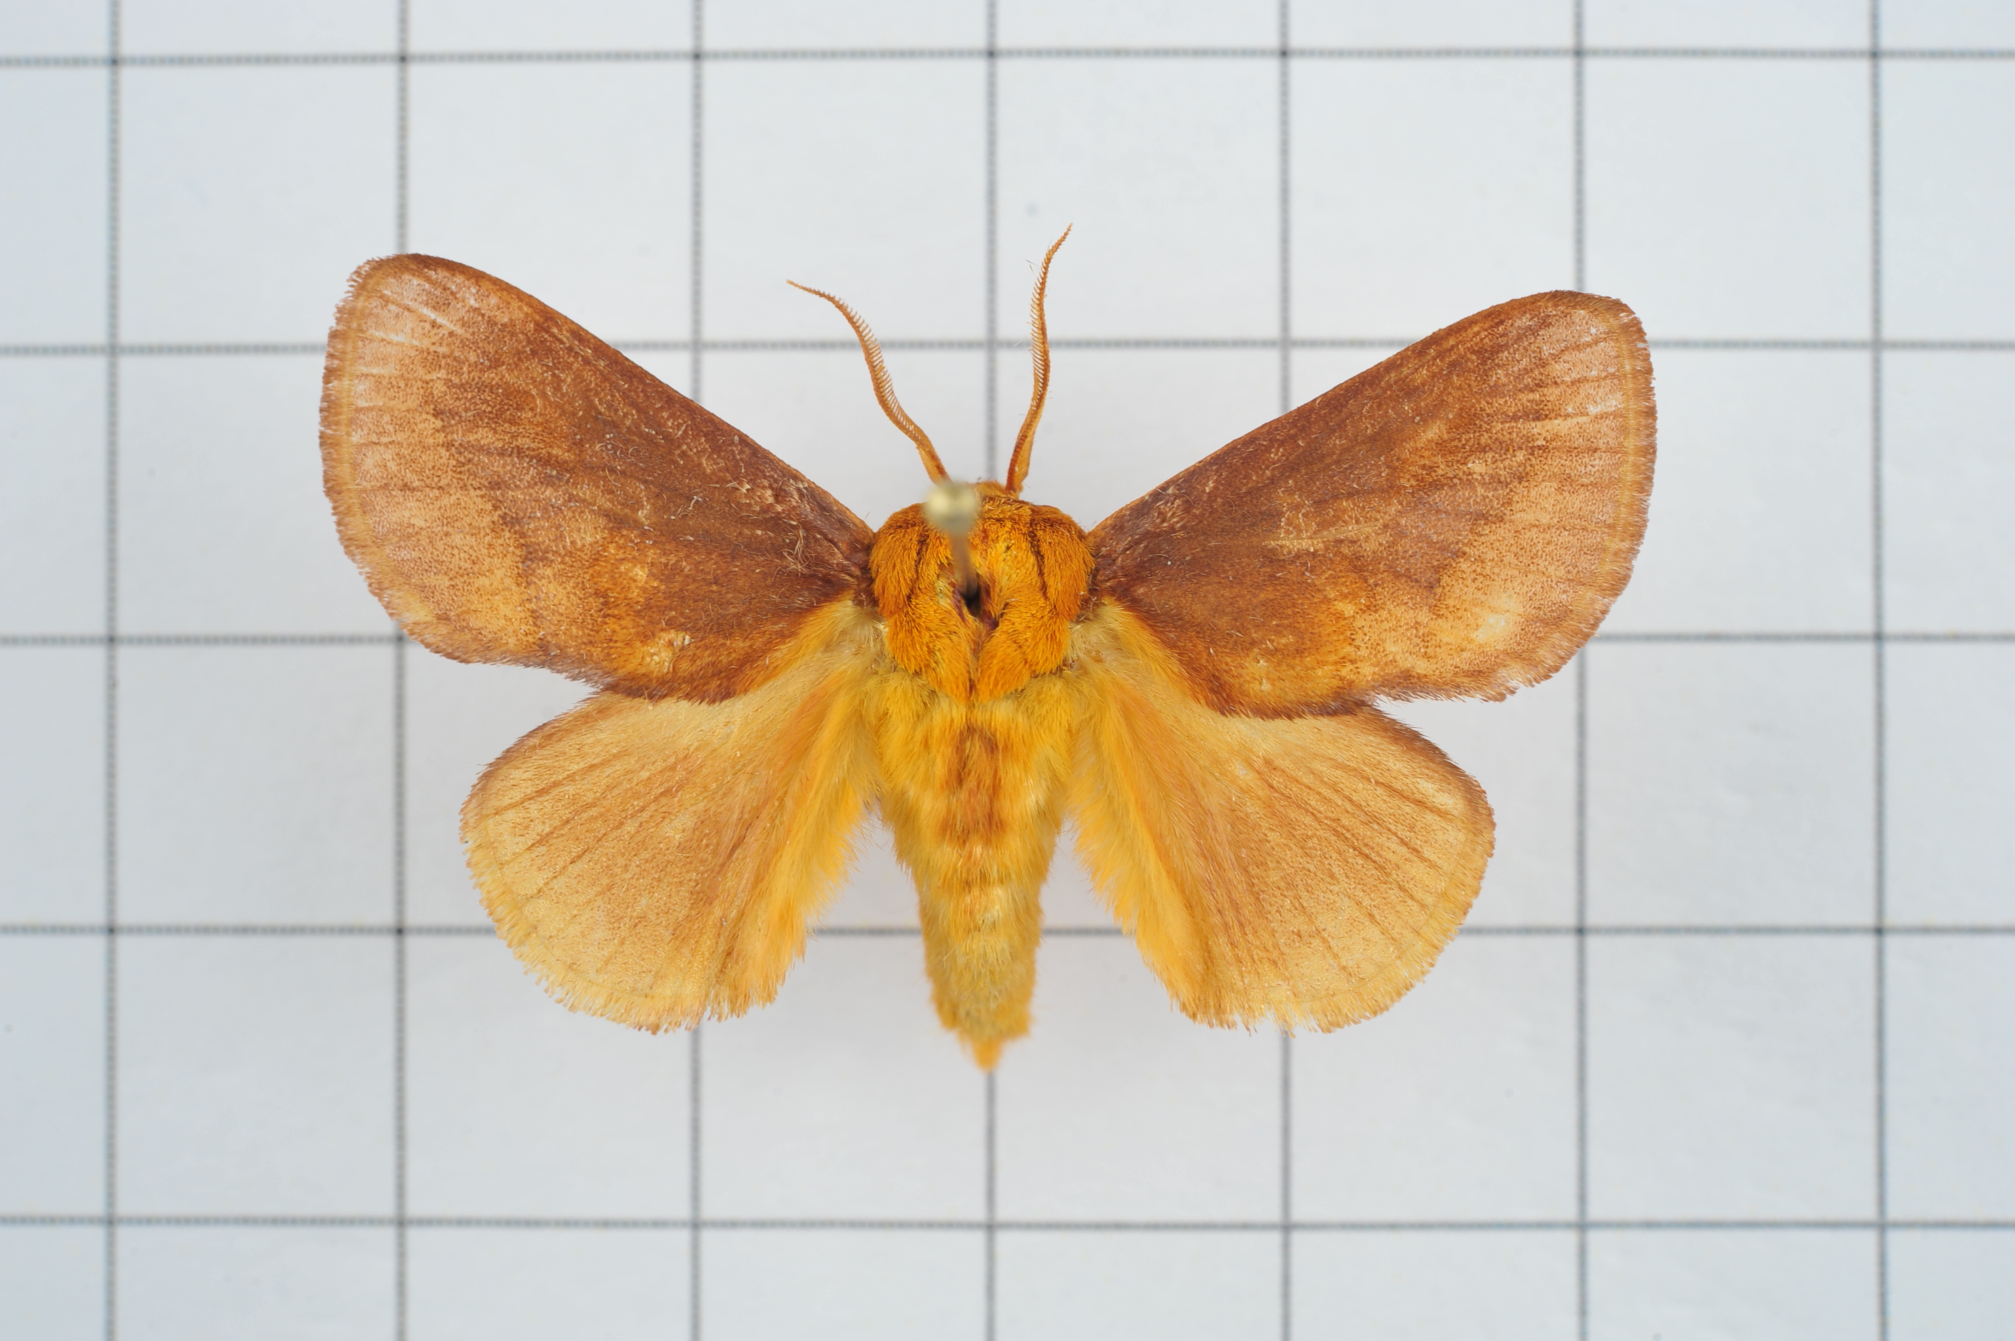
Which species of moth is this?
Narosoideus vulpina
